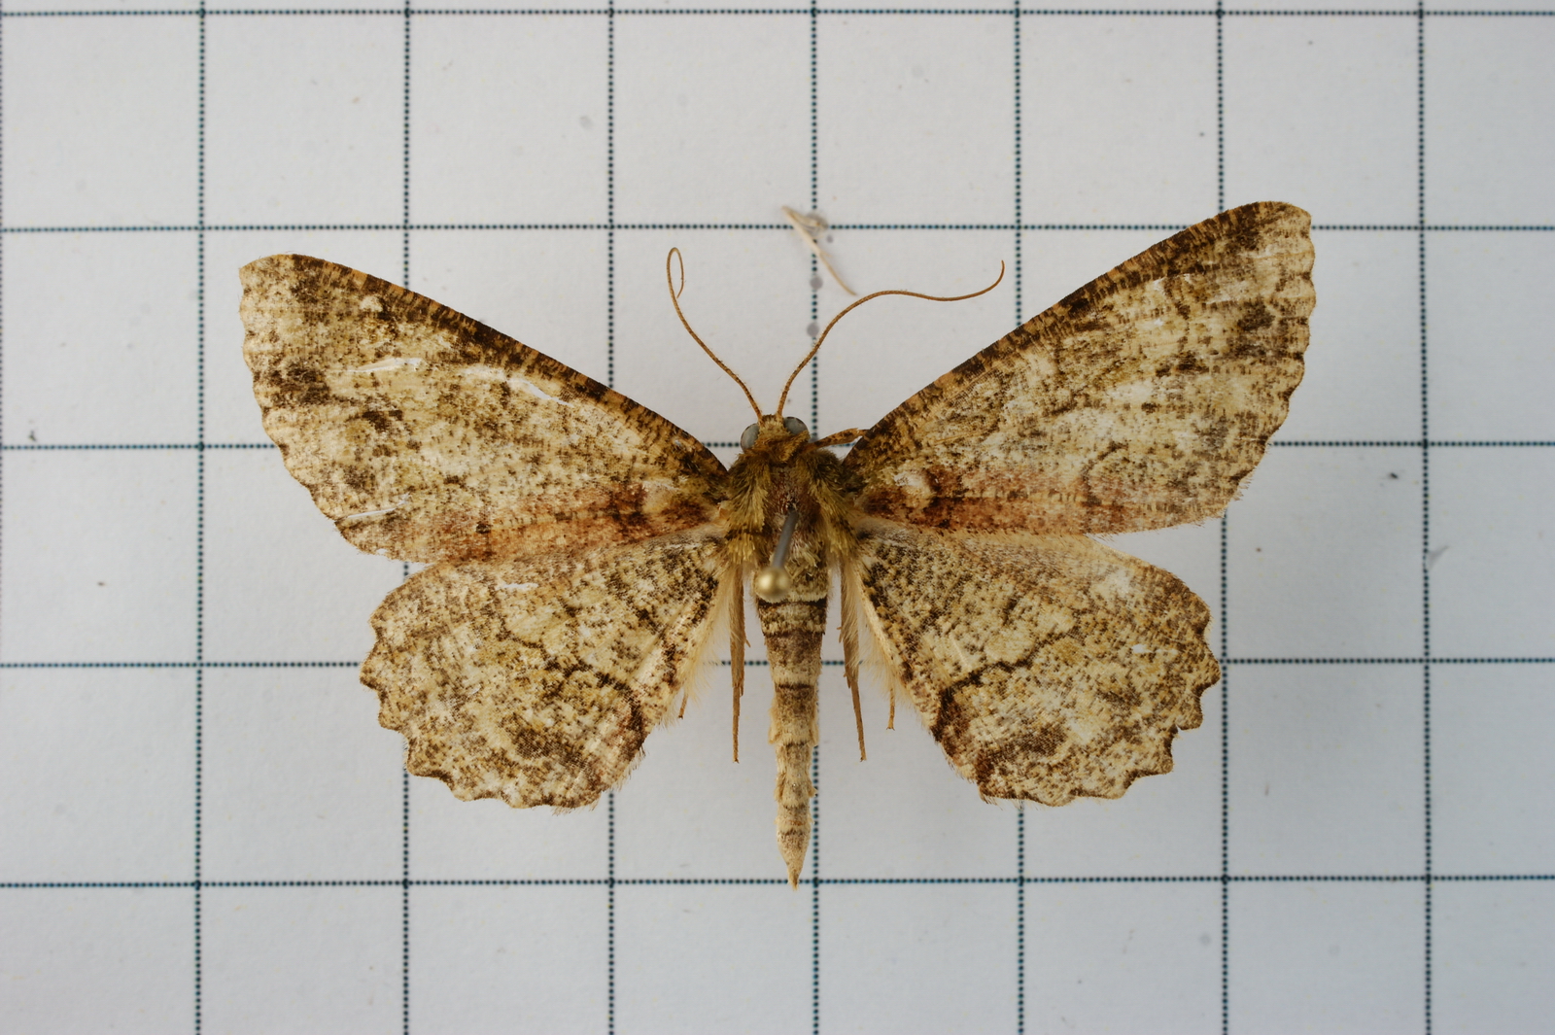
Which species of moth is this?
Paradarisa comparataria rantaizanensis
